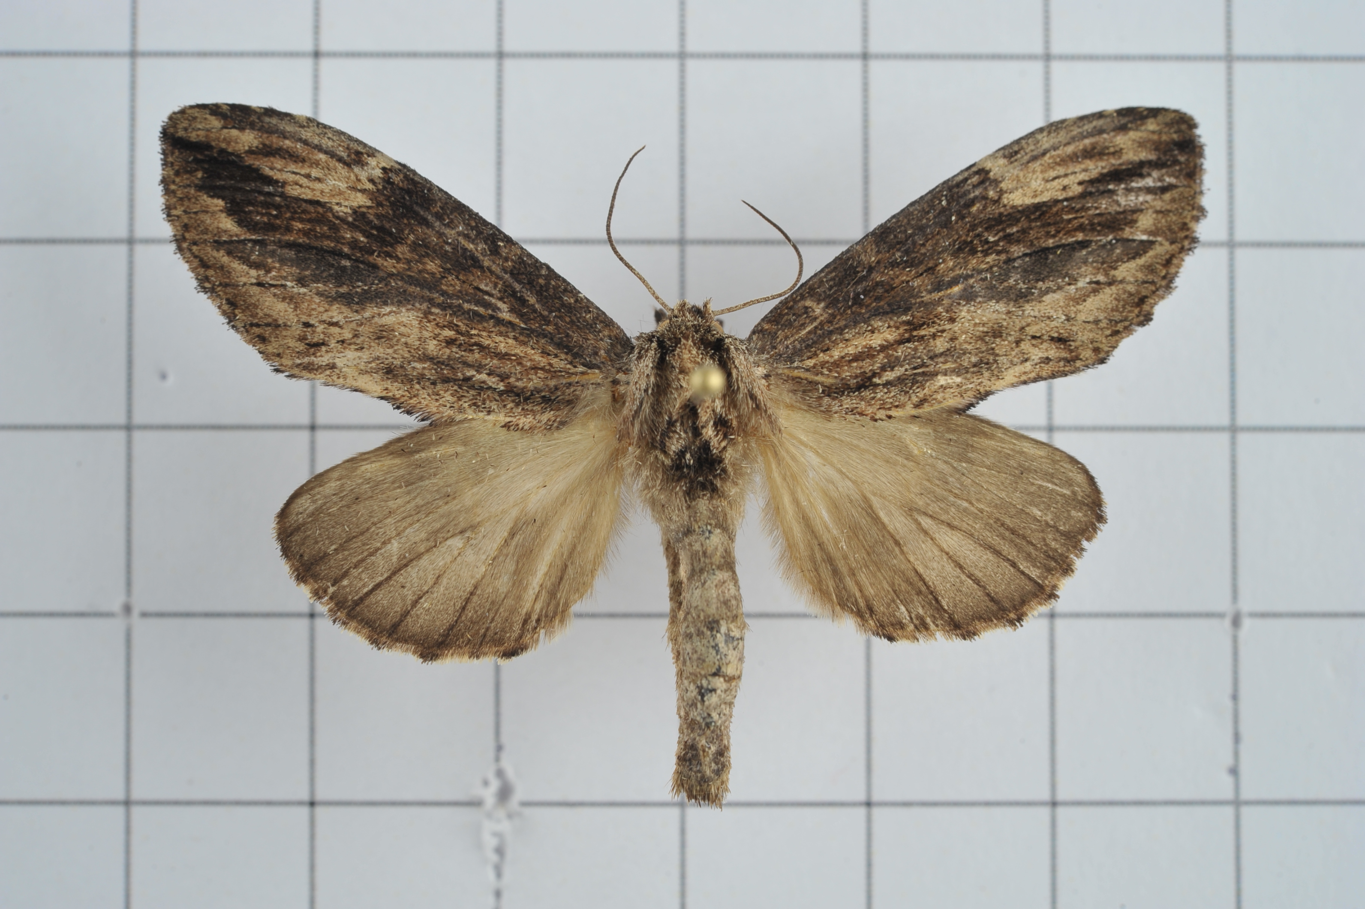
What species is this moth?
Allodontoides tenebrosa
